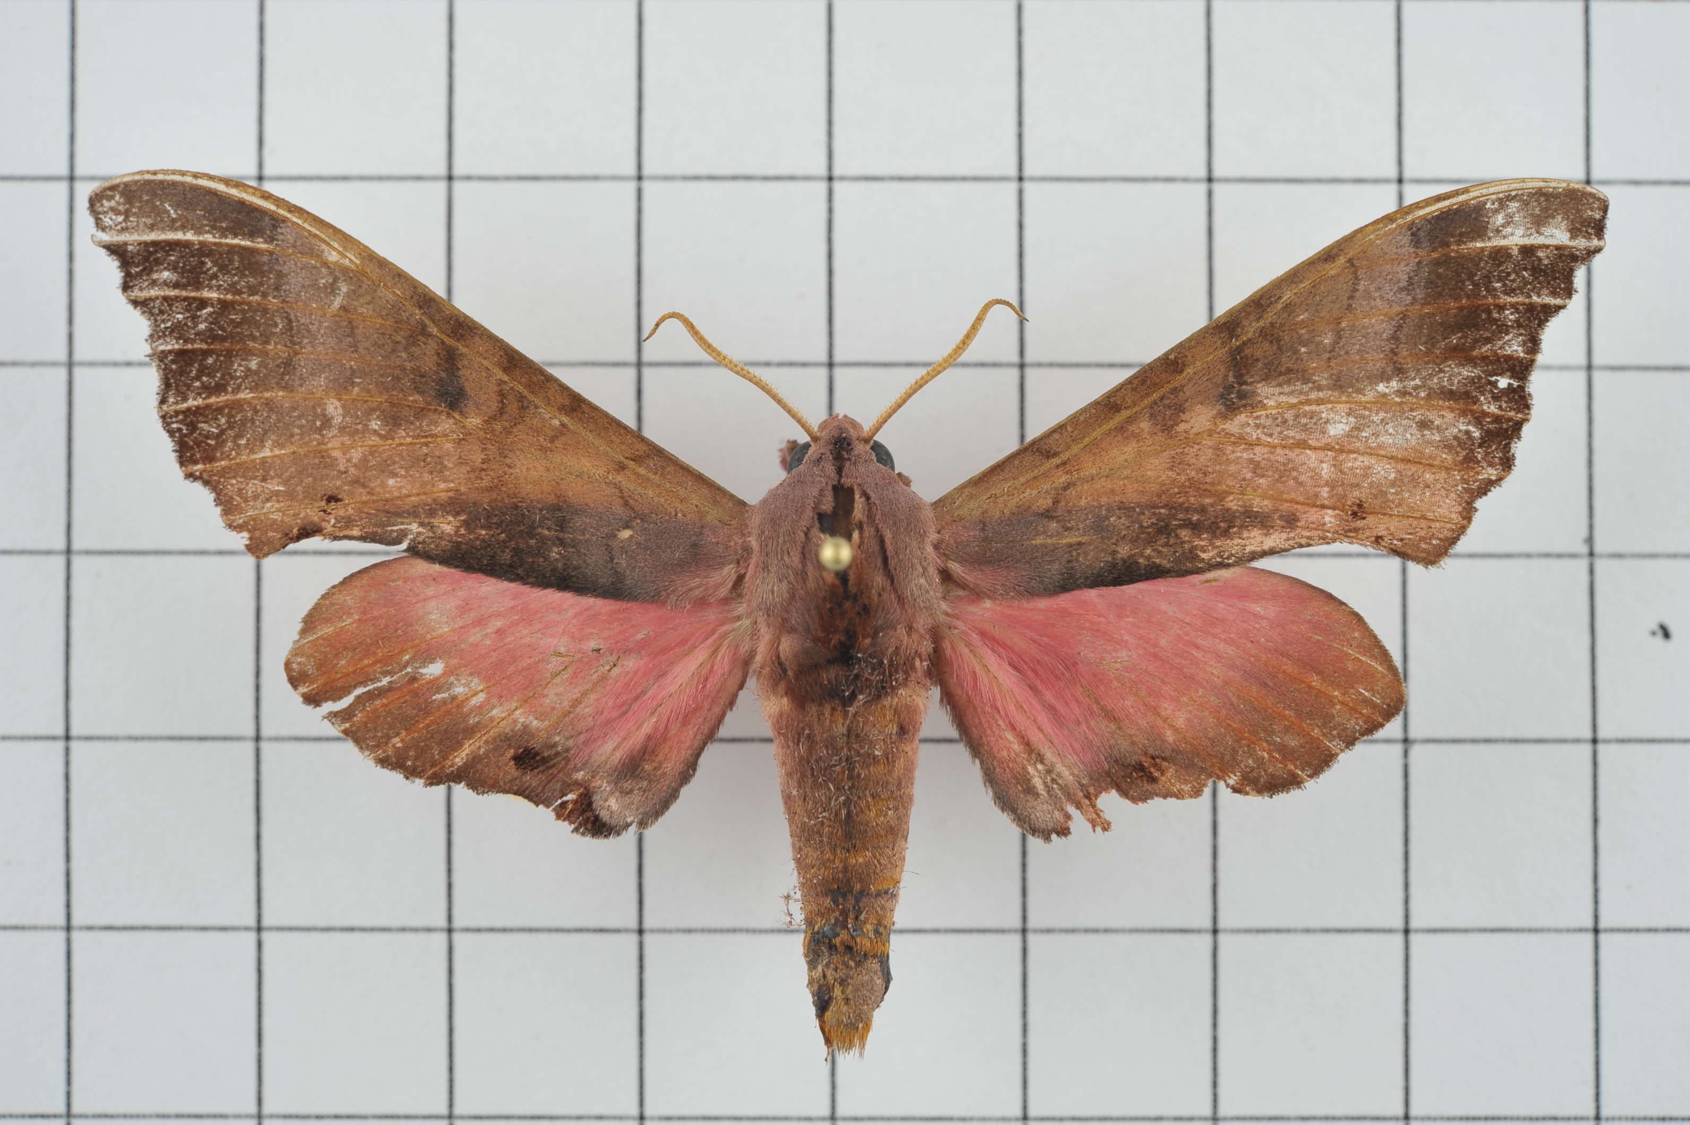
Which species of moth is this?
Marumba gaschkewitschii gressitti
